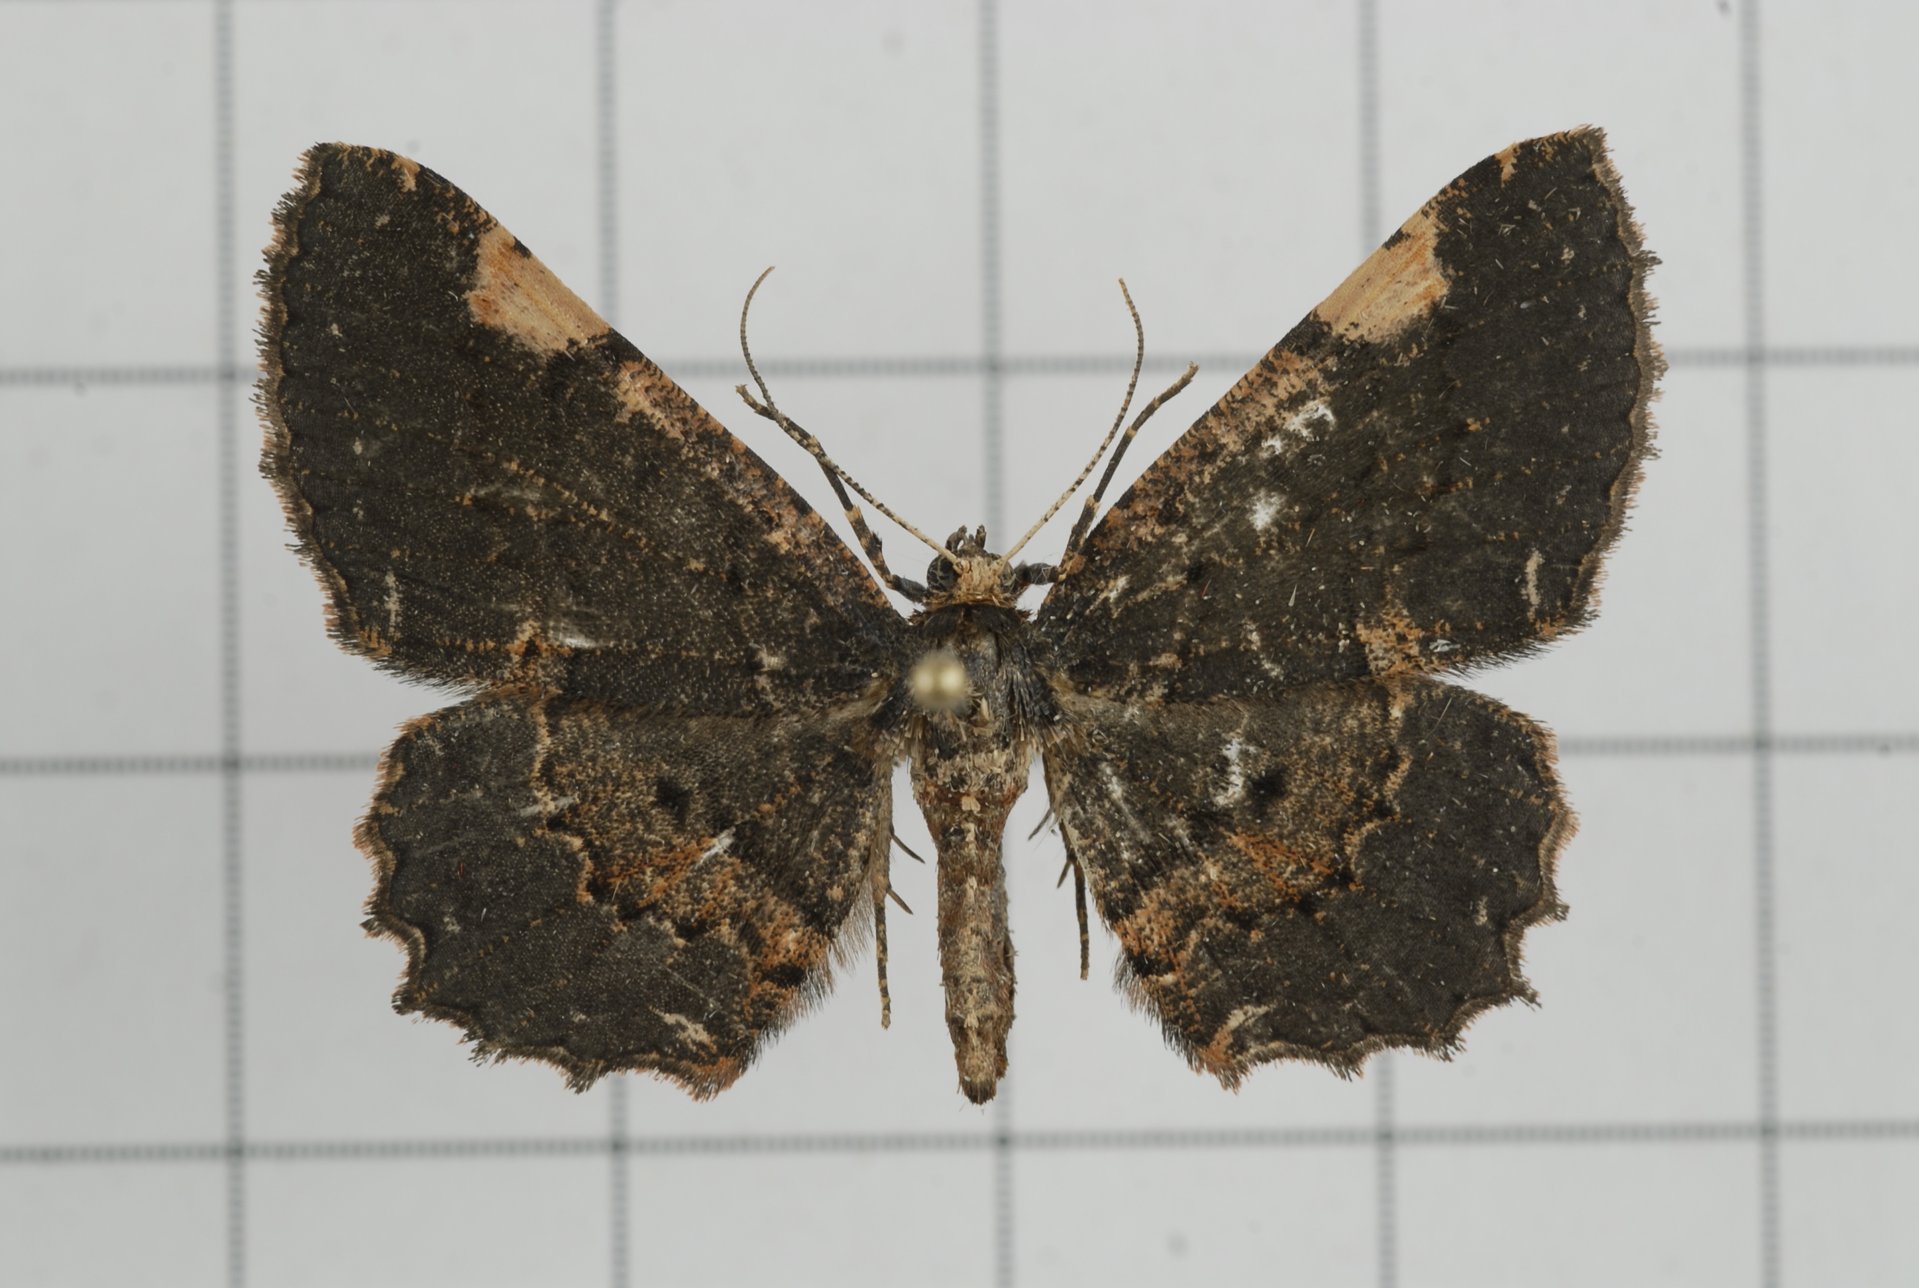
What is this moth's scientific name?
Abaciscus changi
